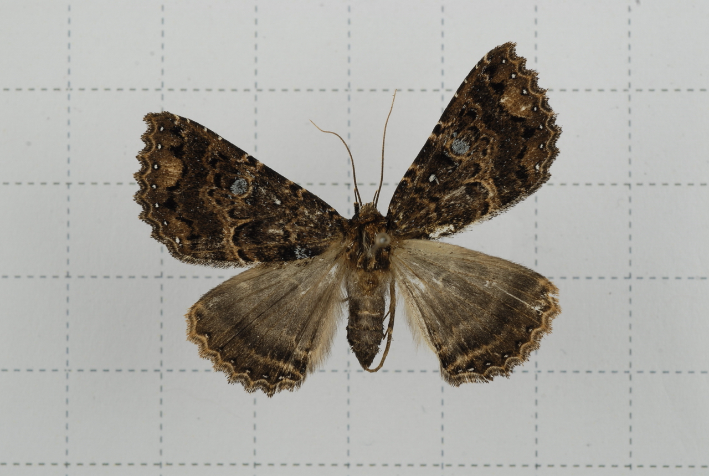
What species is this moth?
Hypersypnoides formosensis
